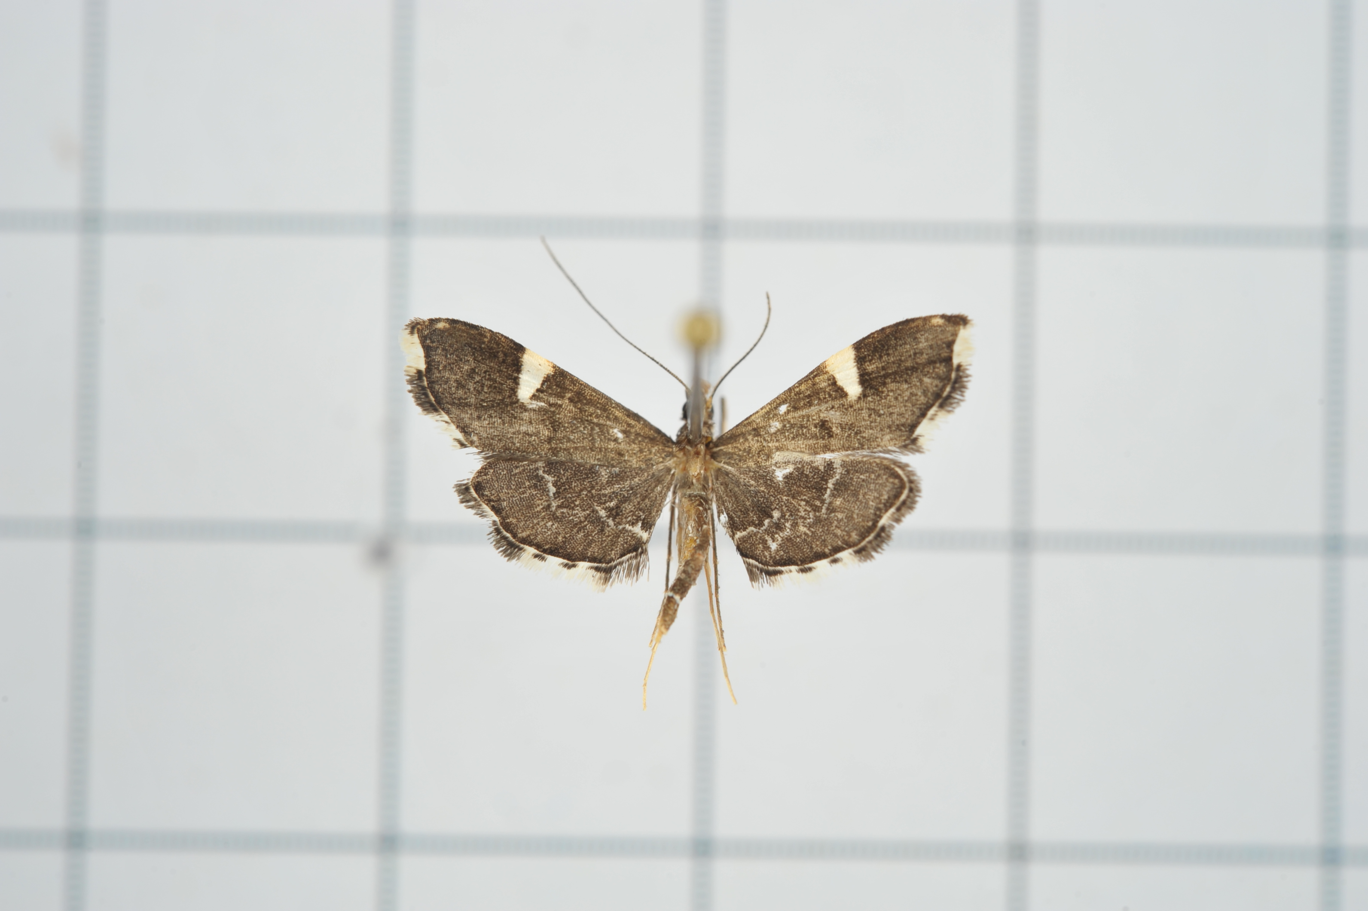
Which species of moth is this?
Diathrausta profundalis
